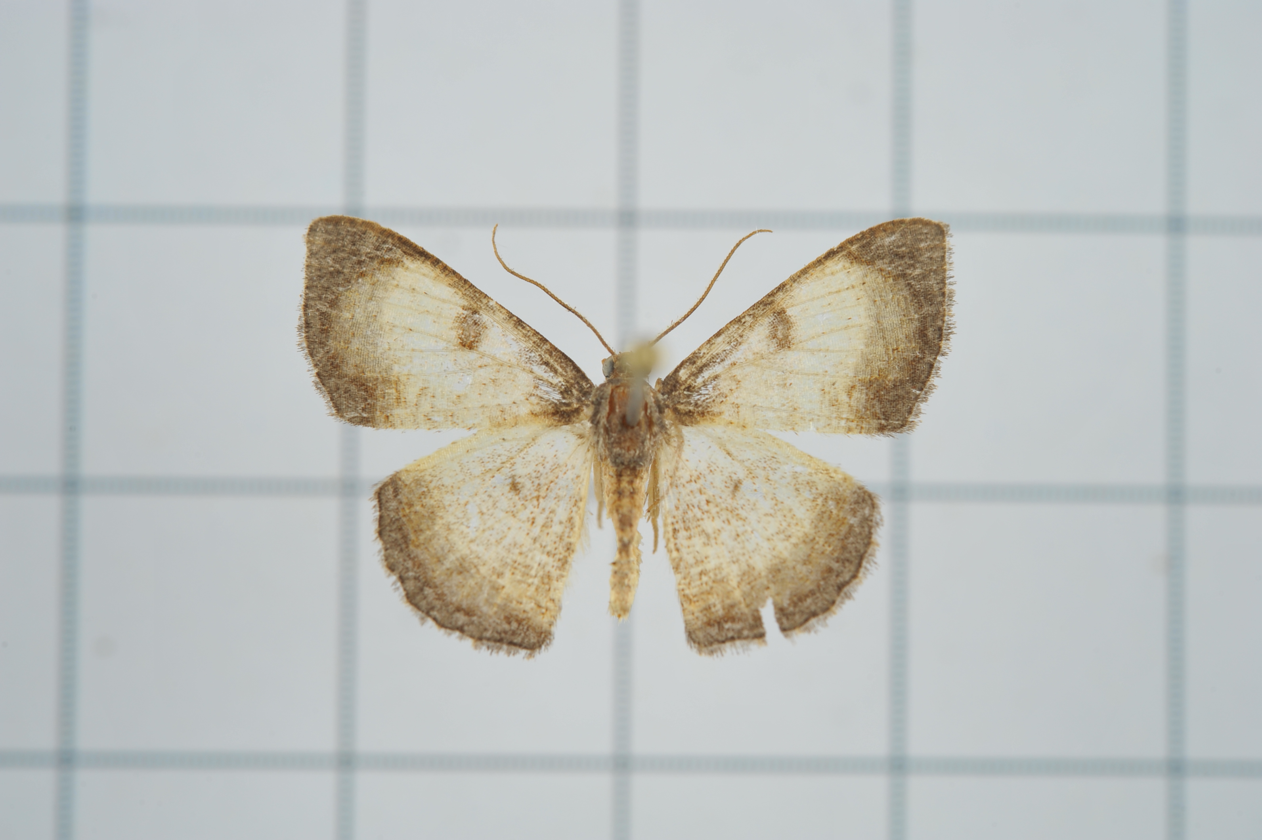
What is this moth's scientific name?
Hydatocapnia gemina
